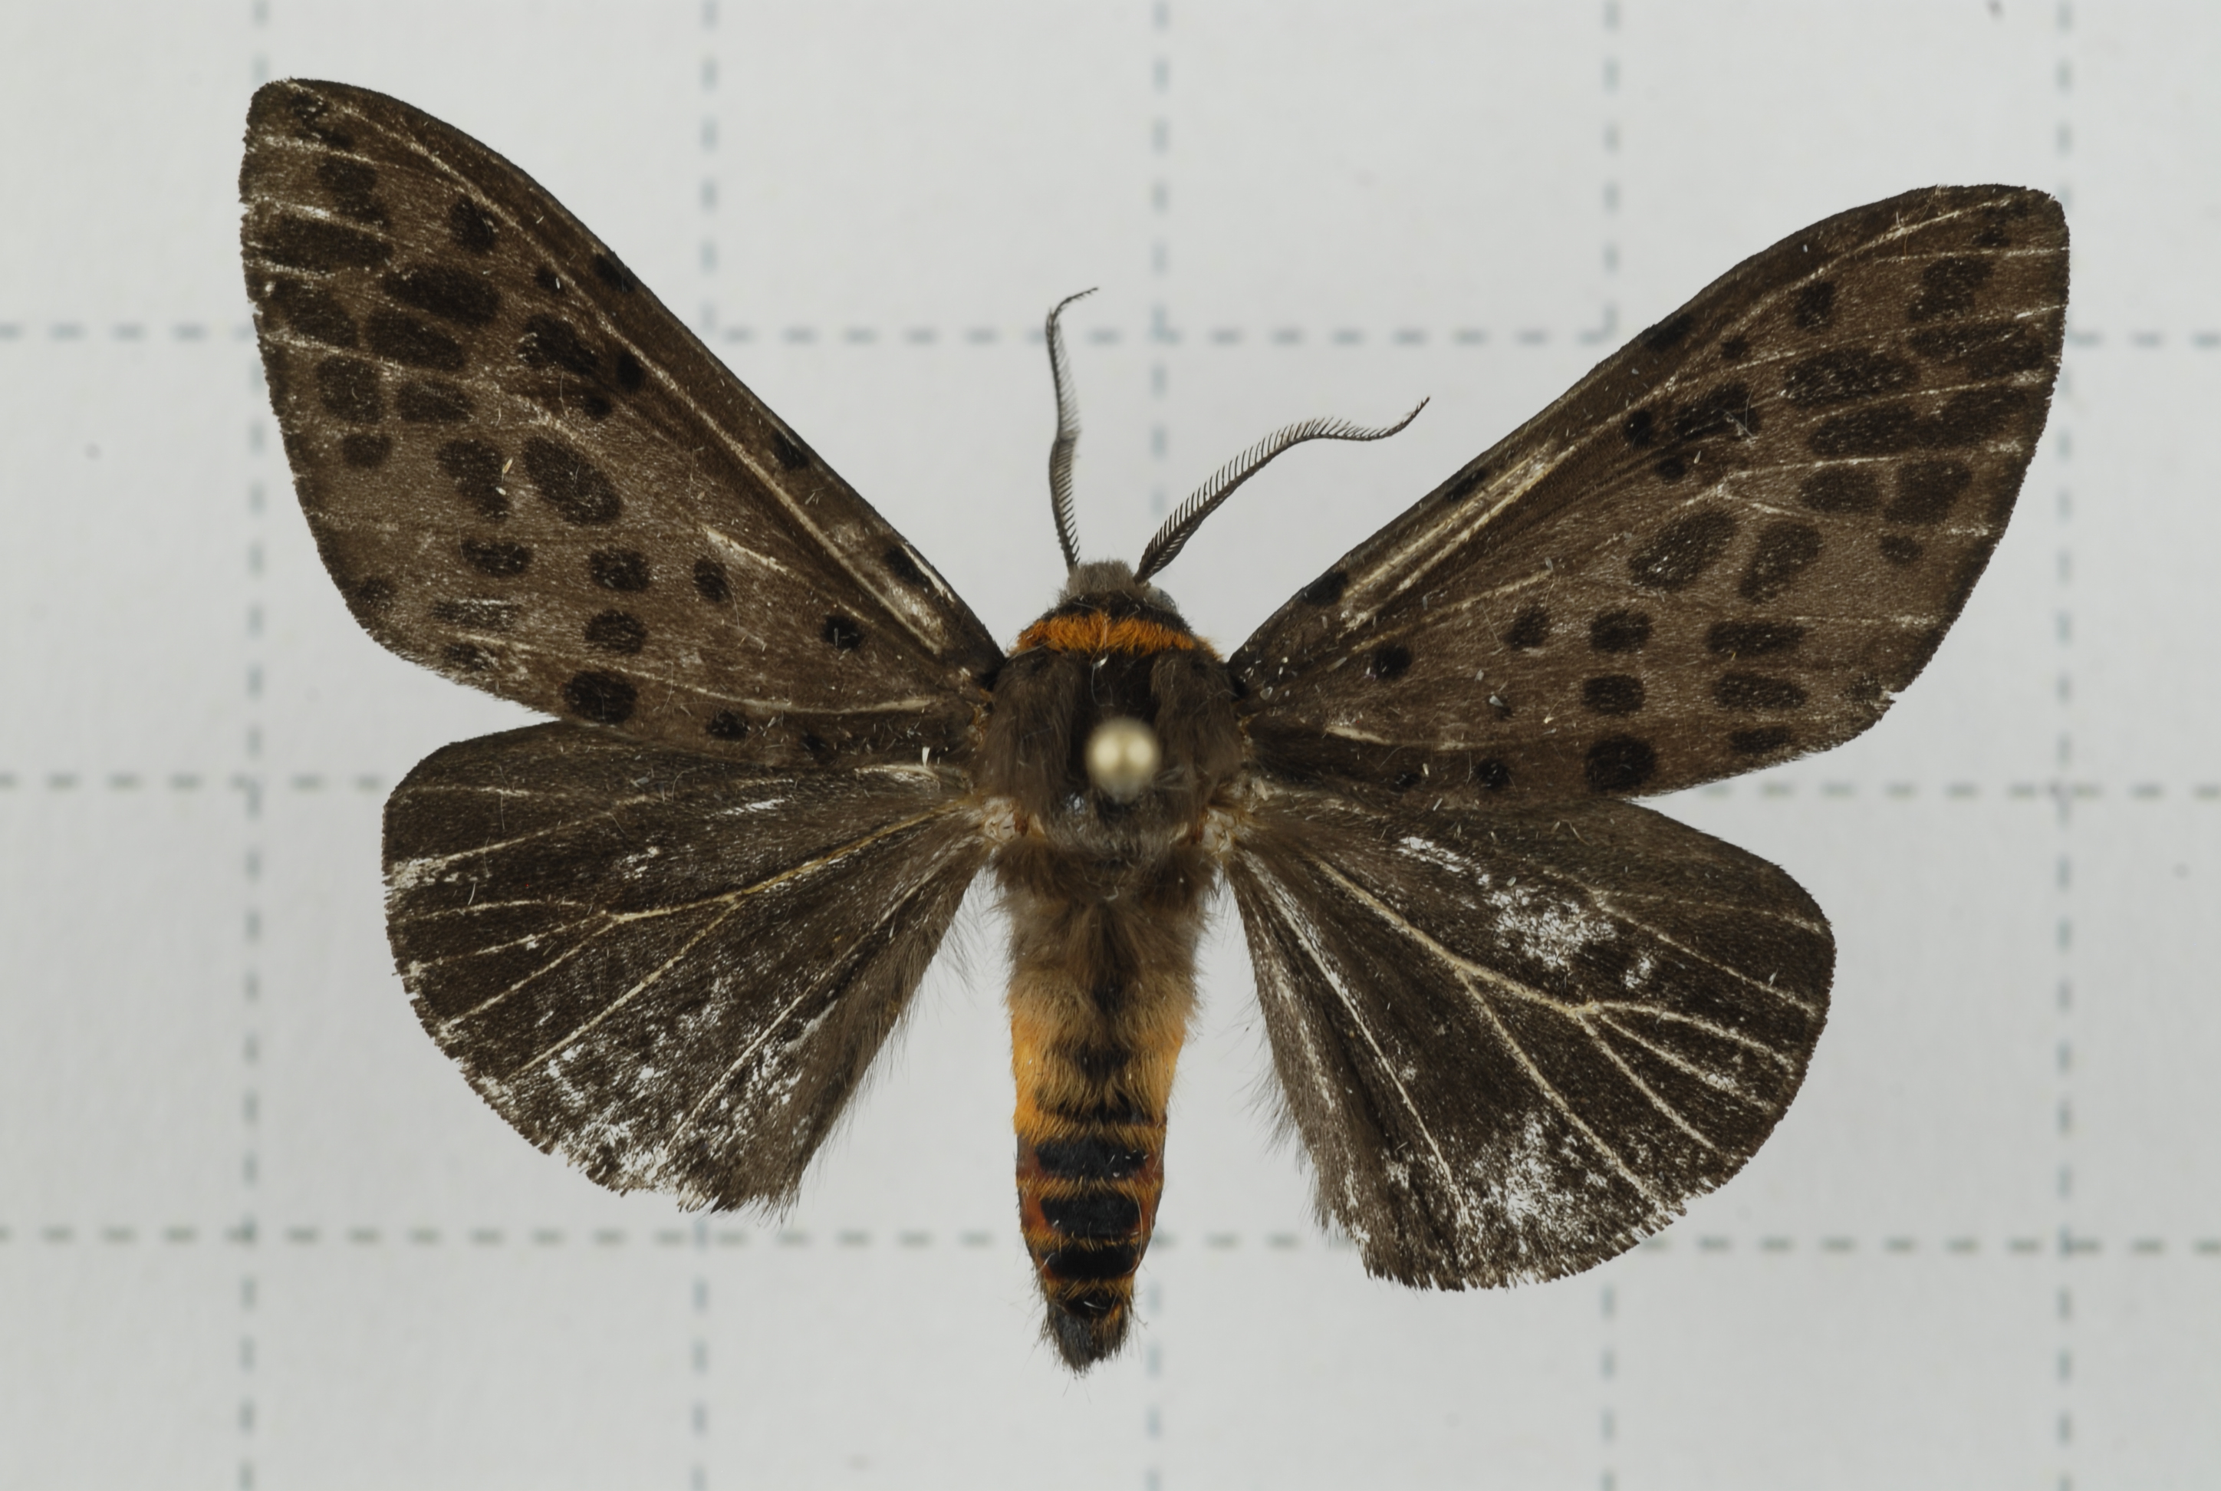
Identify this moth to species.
Lemyra imparilis
